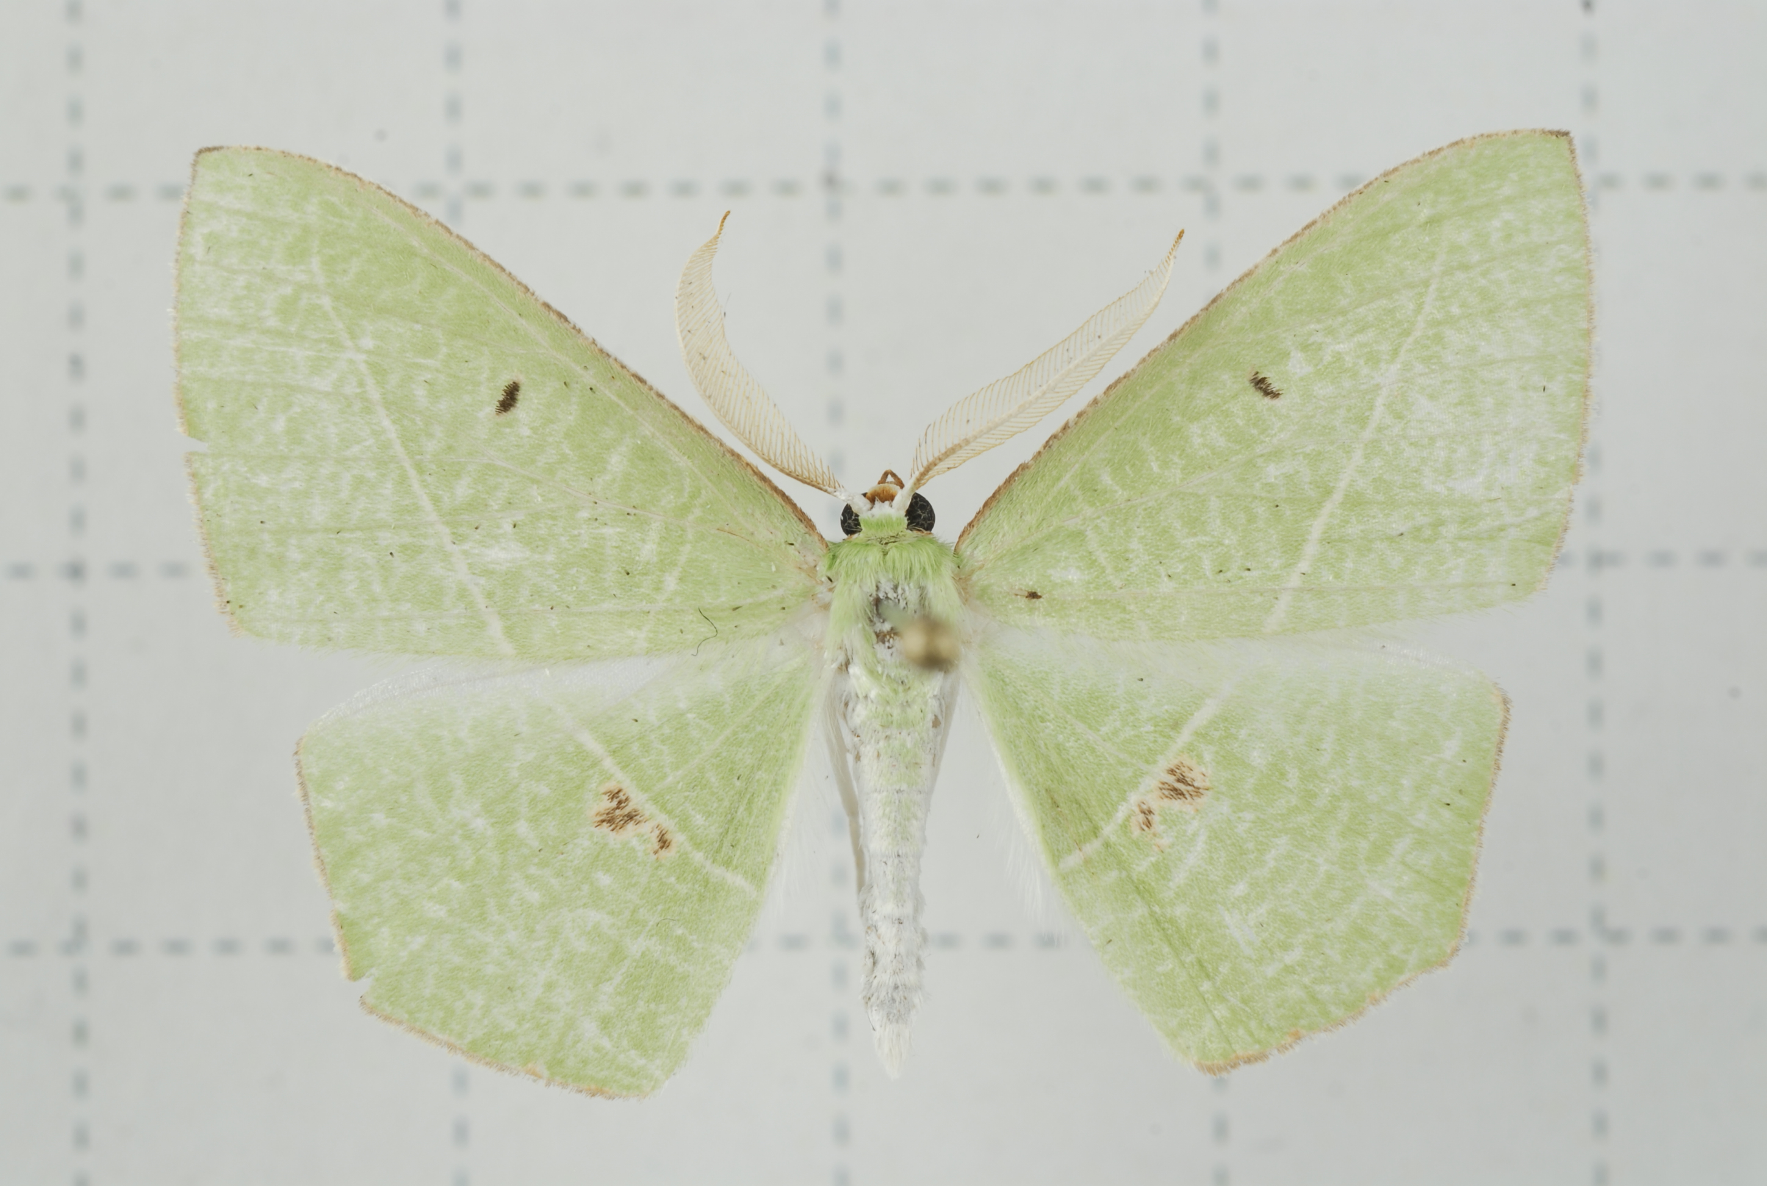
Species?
Tanaoctenia haliaria
